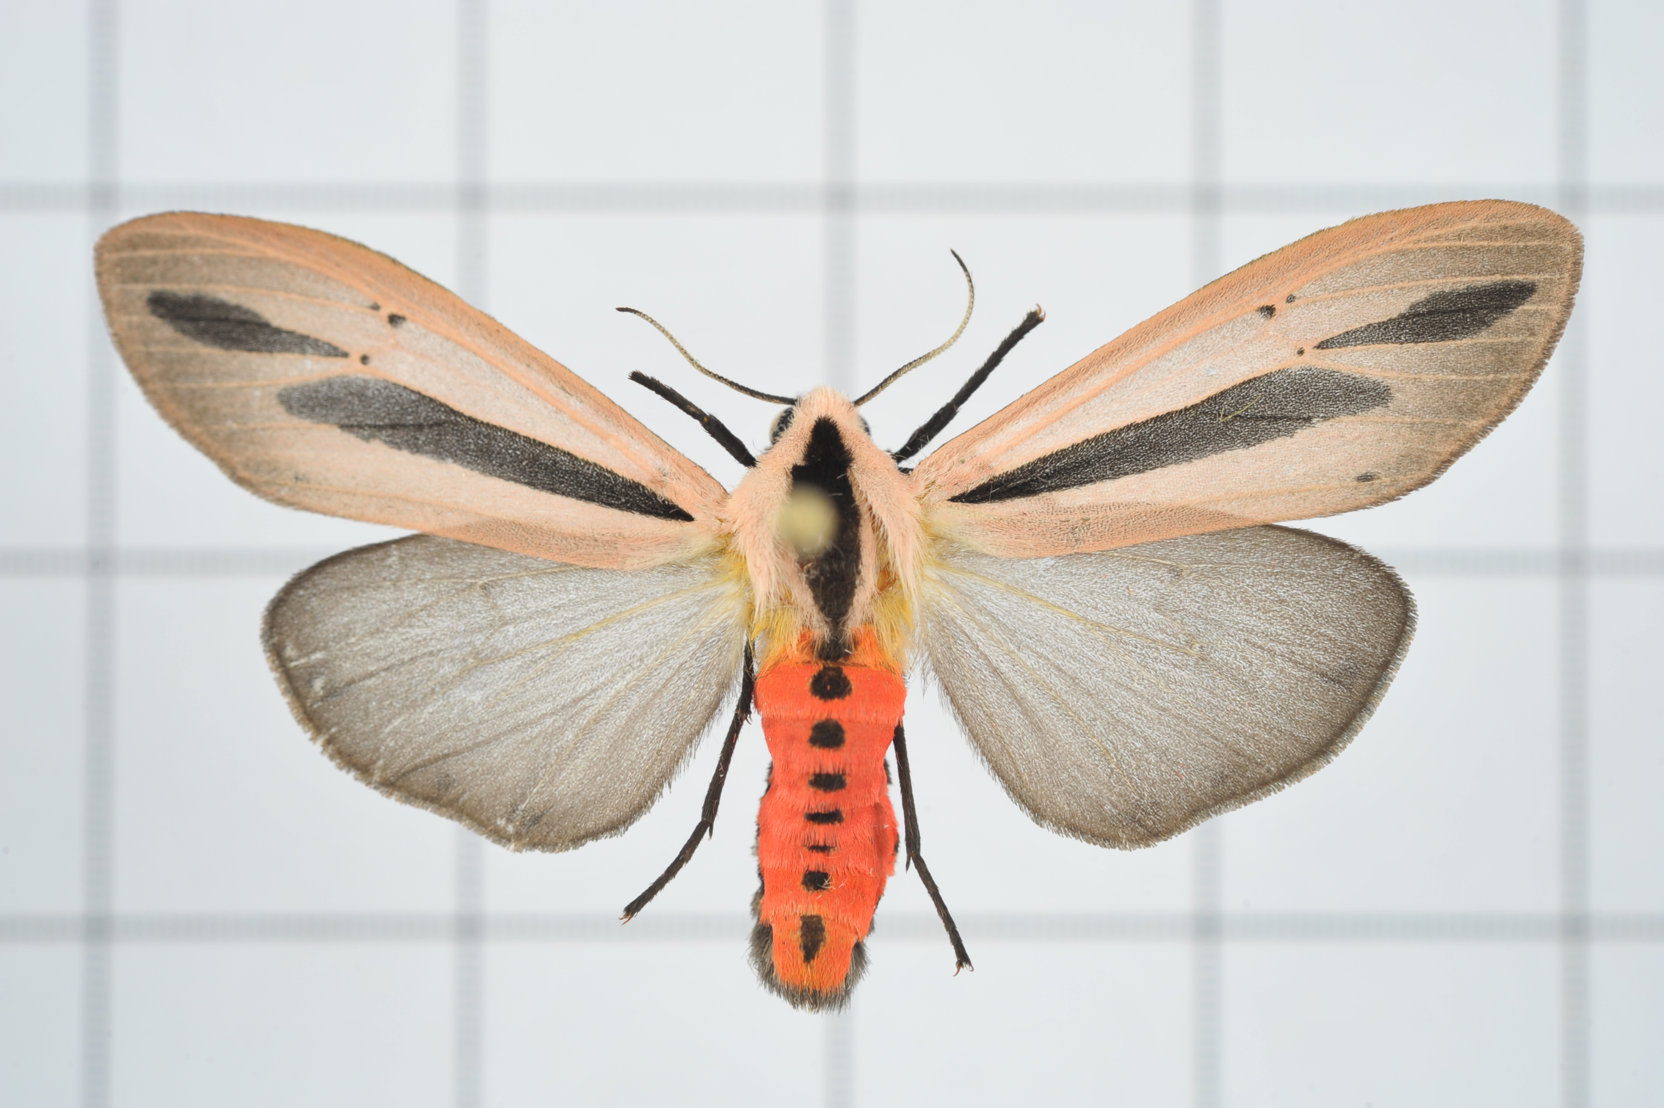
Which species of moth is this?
Creatonotos gangis
